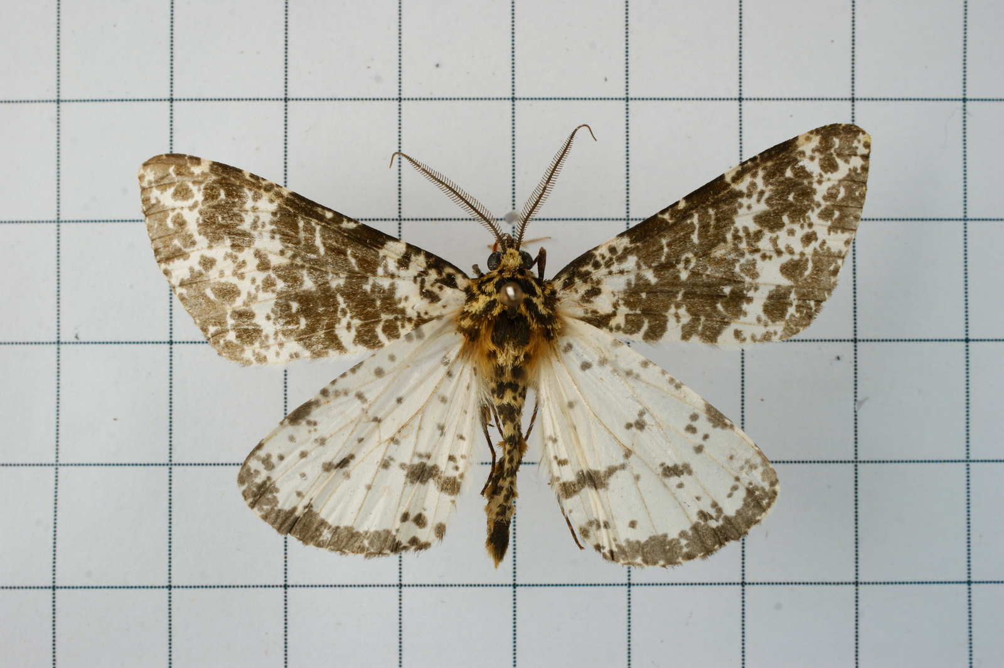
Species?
Arichanna picaria
